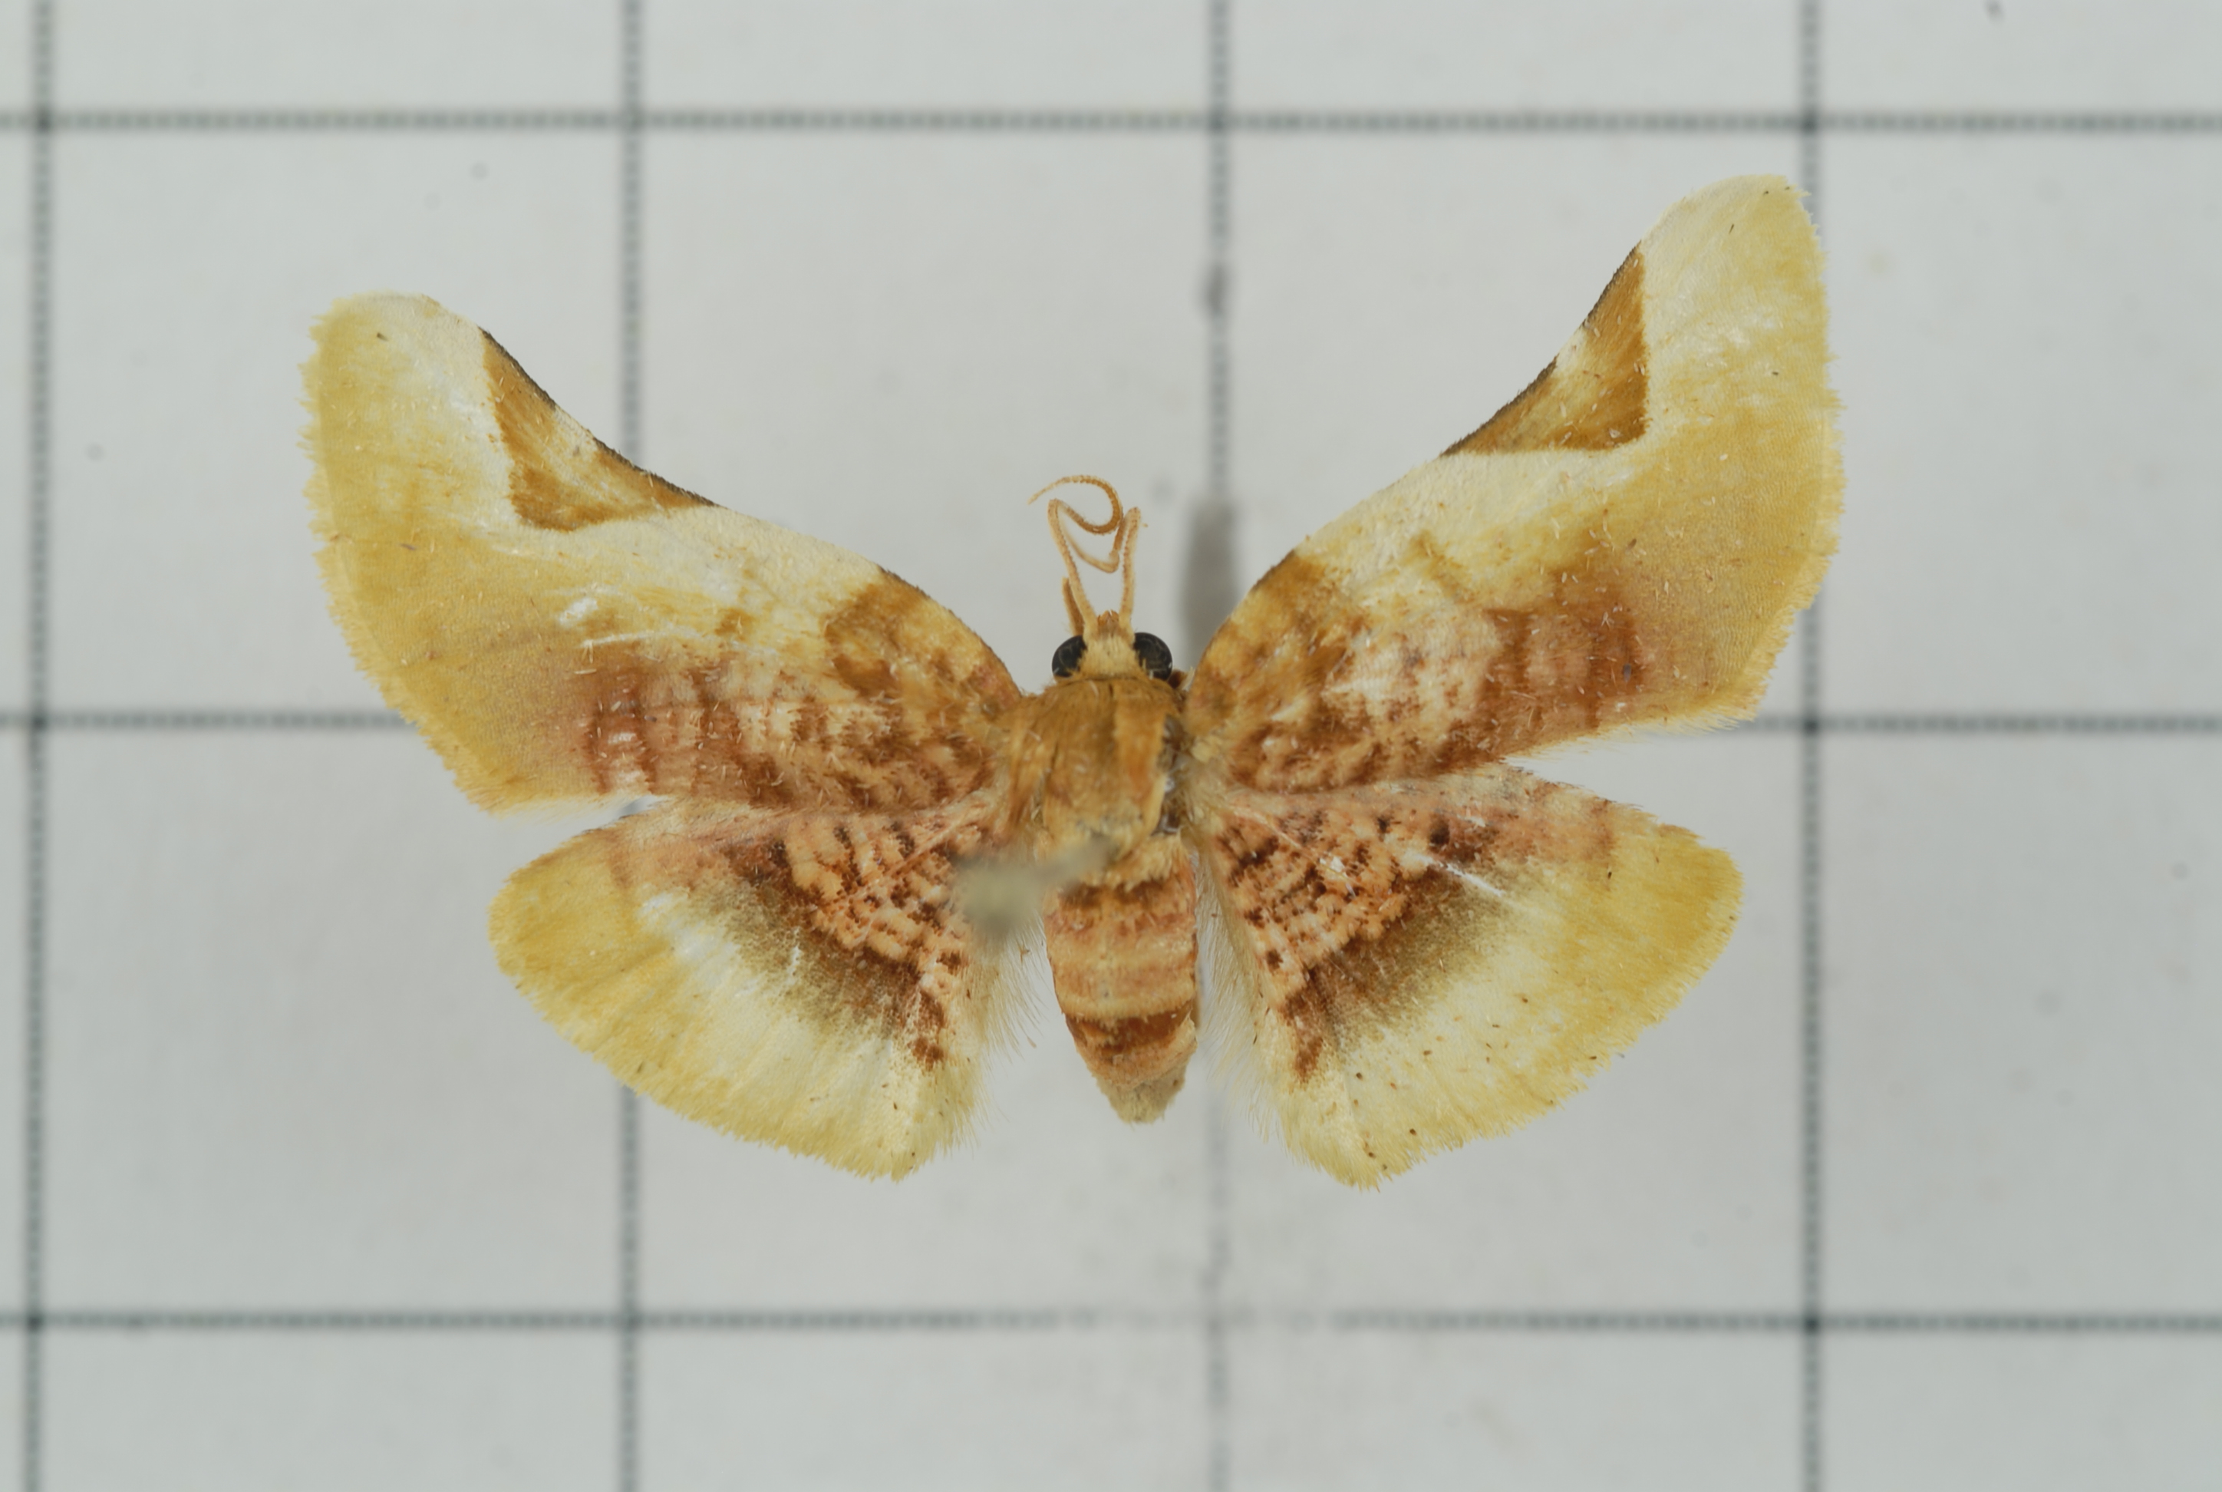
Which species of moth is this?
Pyrinioides sinuosus
